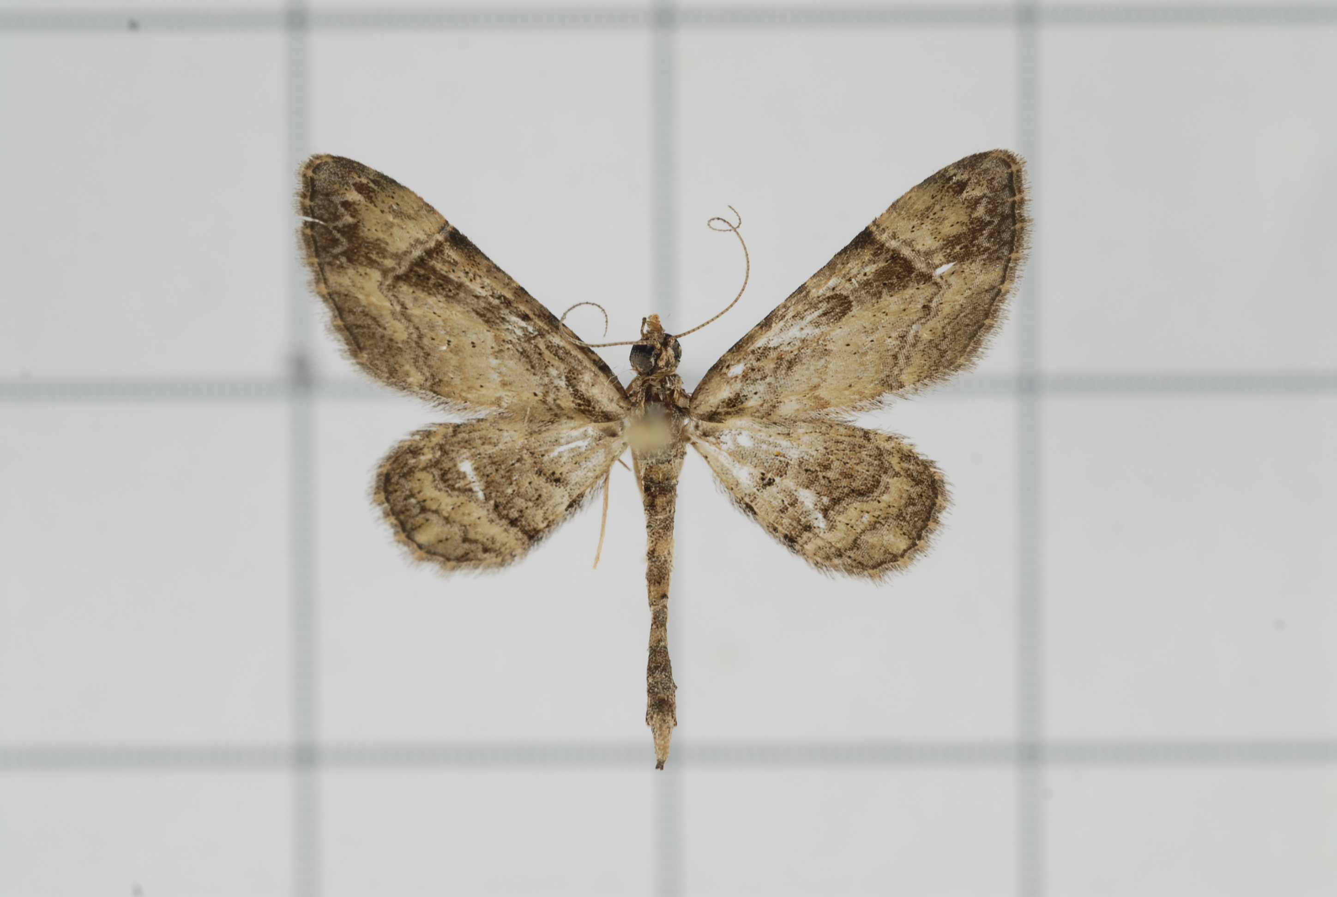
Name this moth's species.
Gymnoscelis tristrigosa tristrigosa
